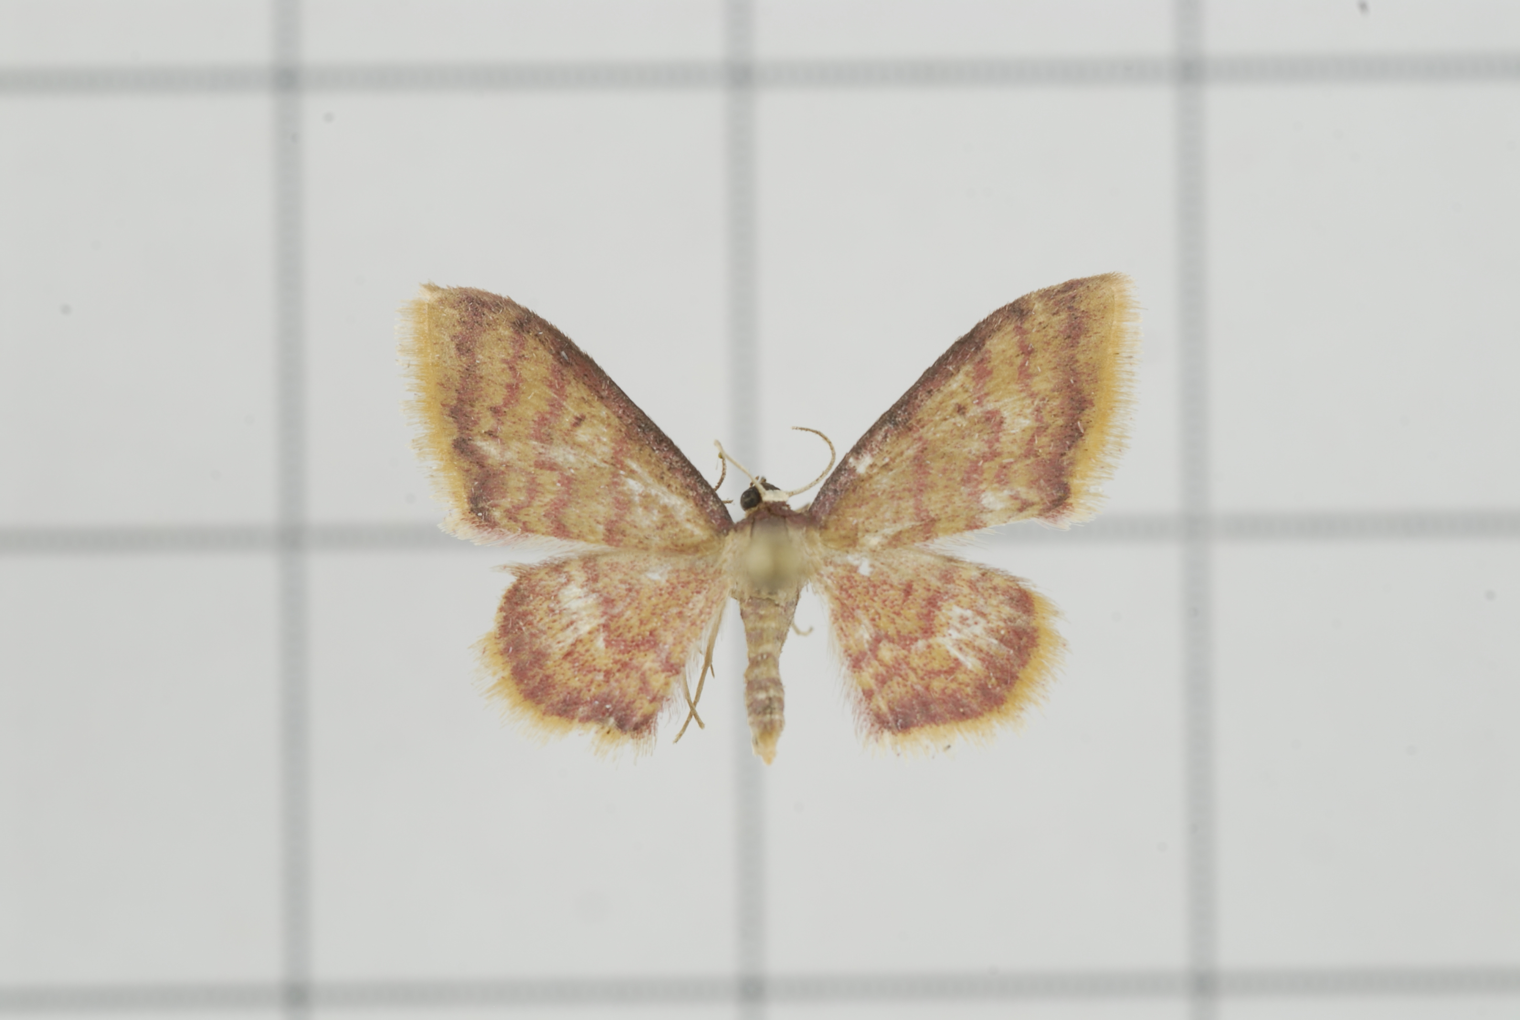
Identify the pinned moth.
Idaea sinicata
